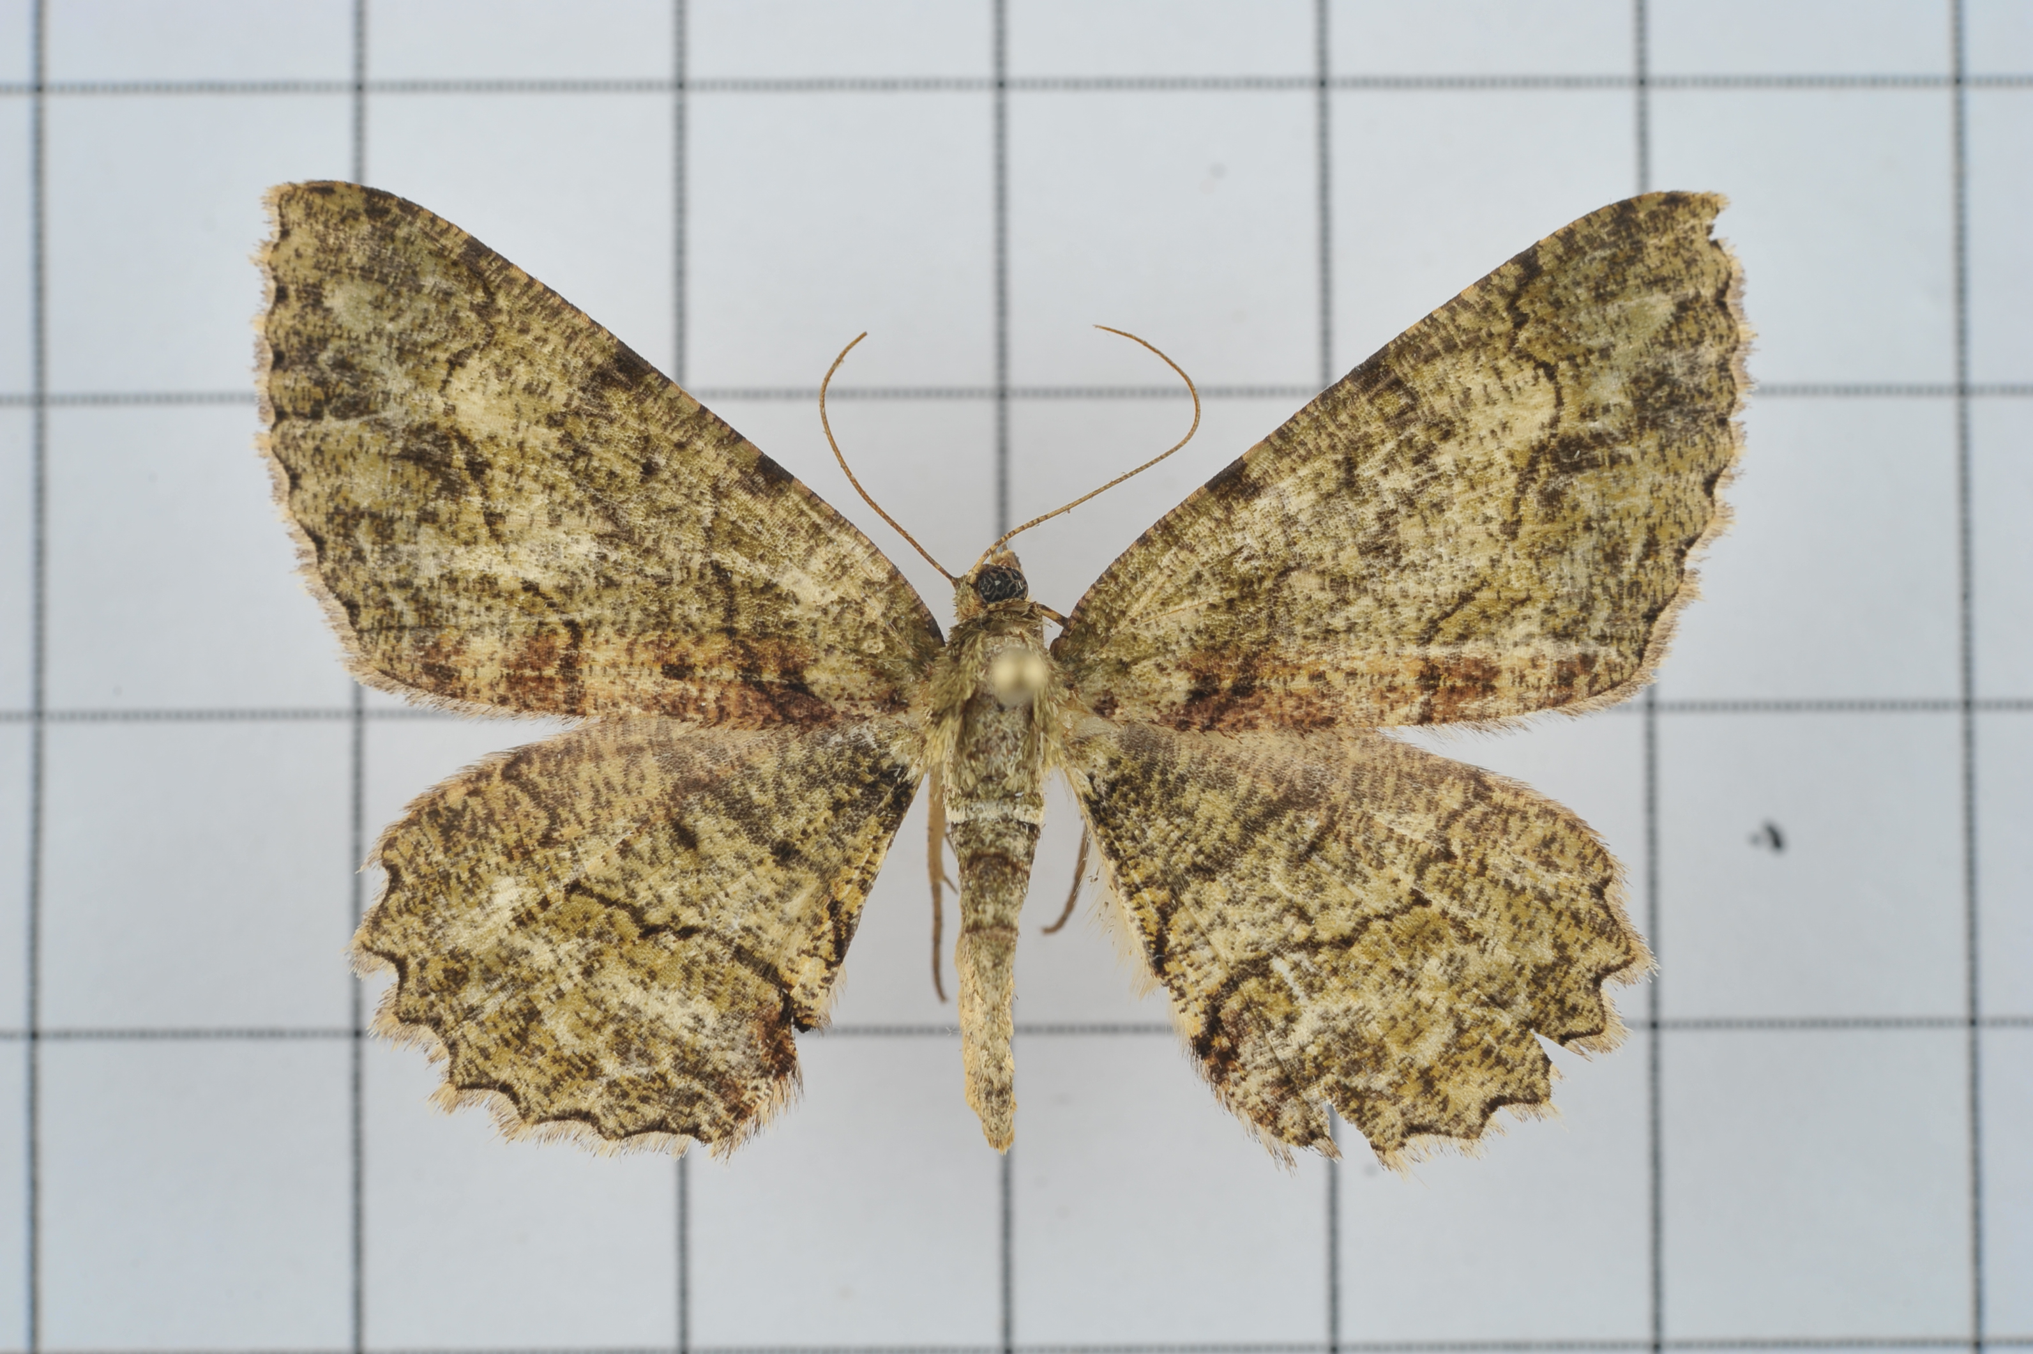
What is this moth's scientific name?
Paradarisa chloauges chloauges
